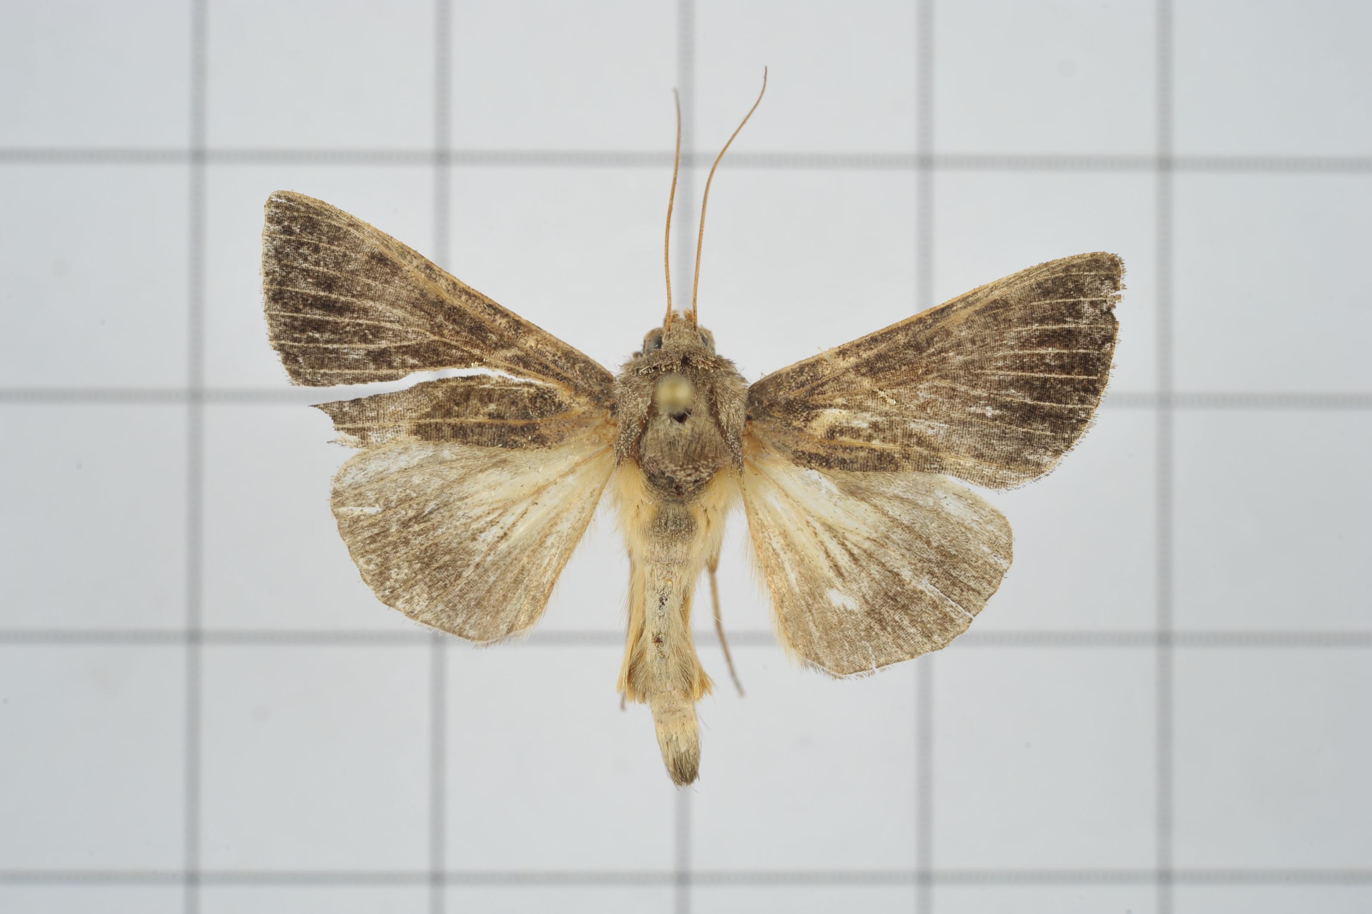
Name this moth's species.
Chrysodeixis heberachis
